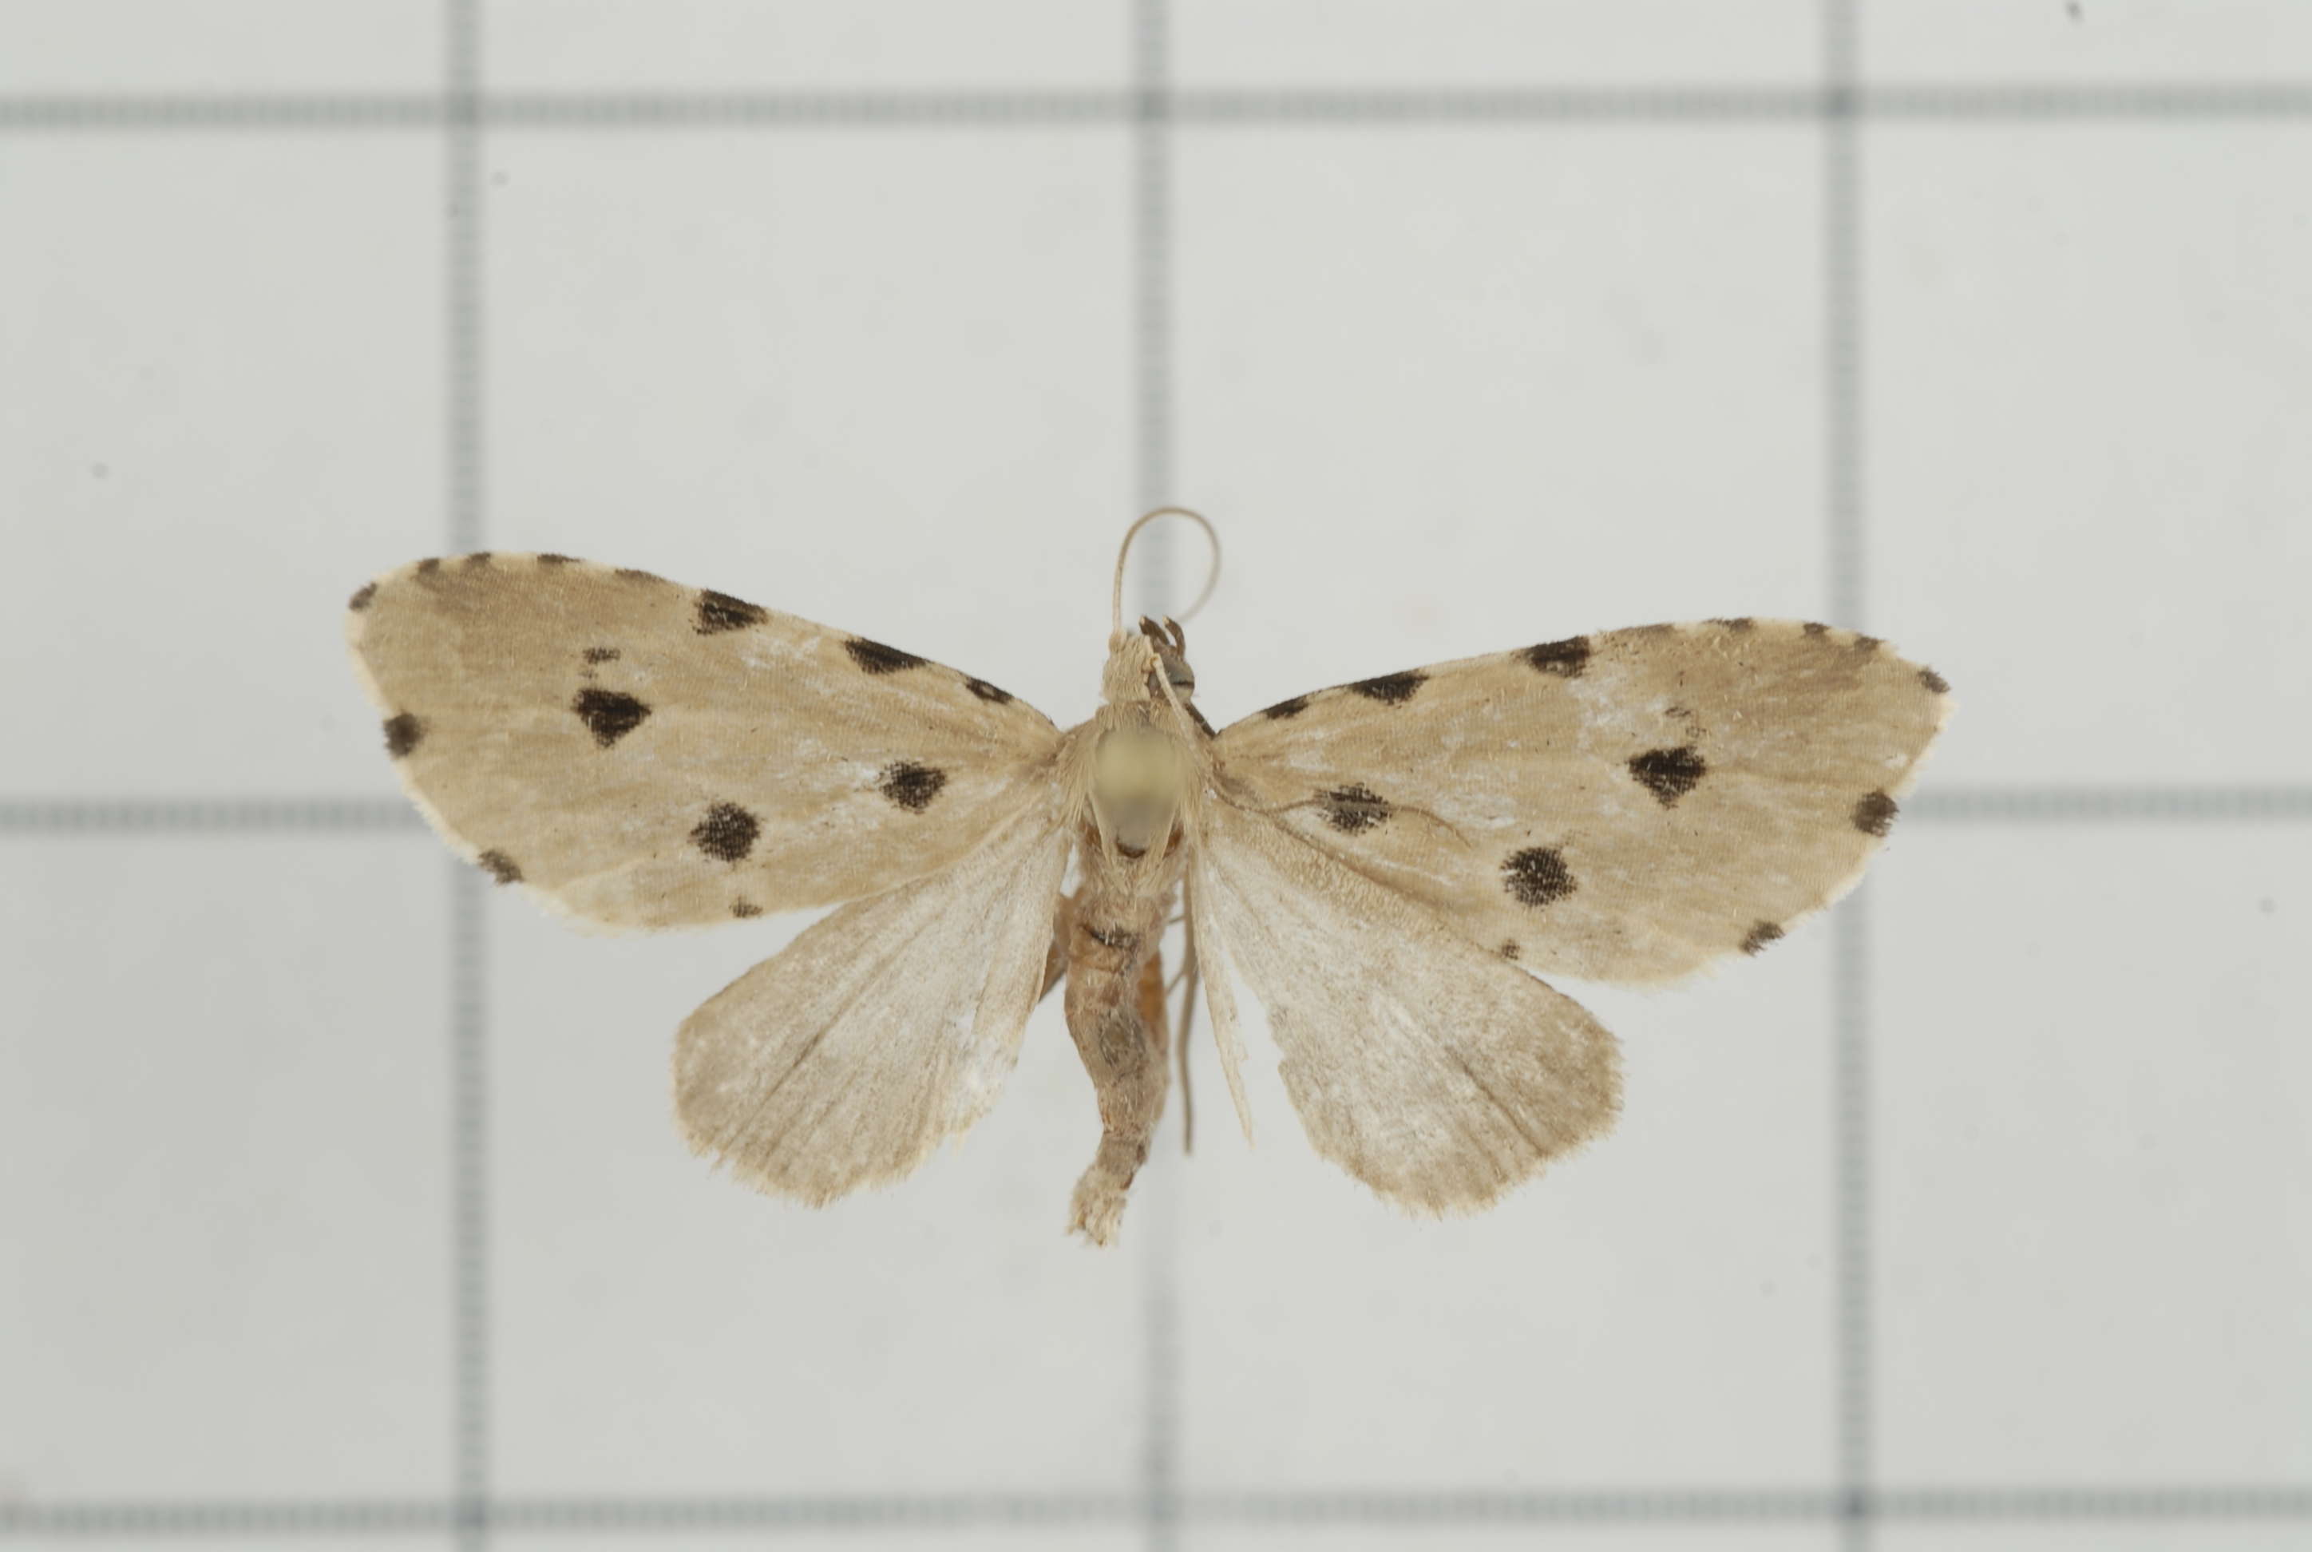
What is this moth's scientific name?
Metaemene atrigutta
